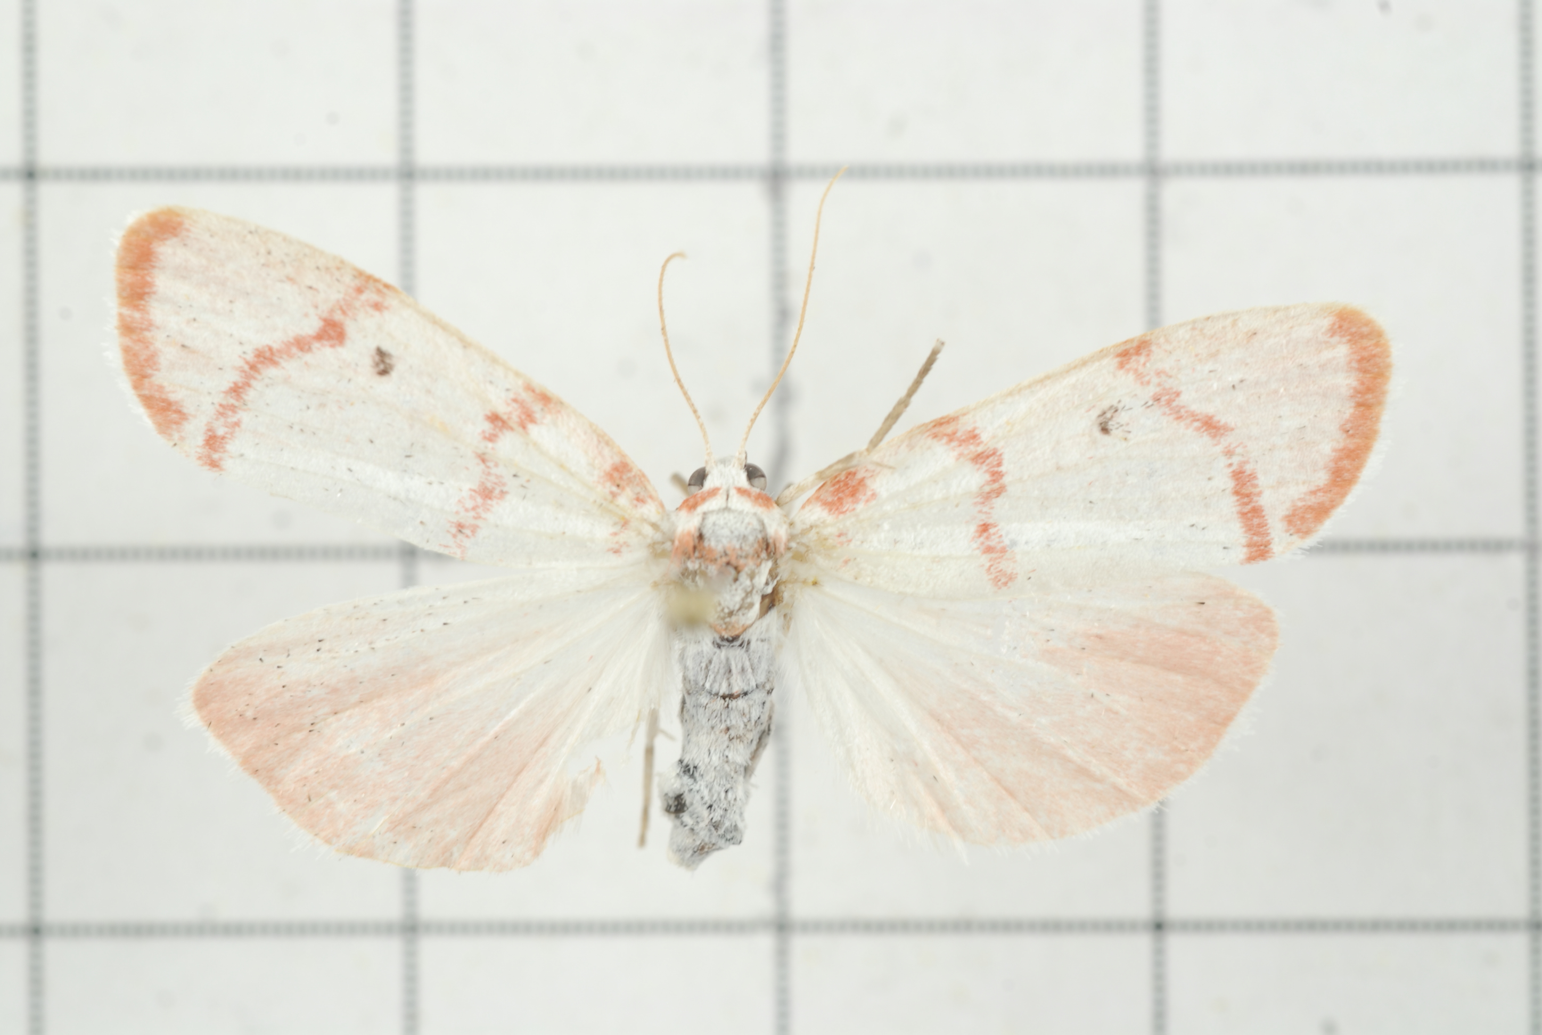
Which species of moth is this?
Cyana hamata hamata
